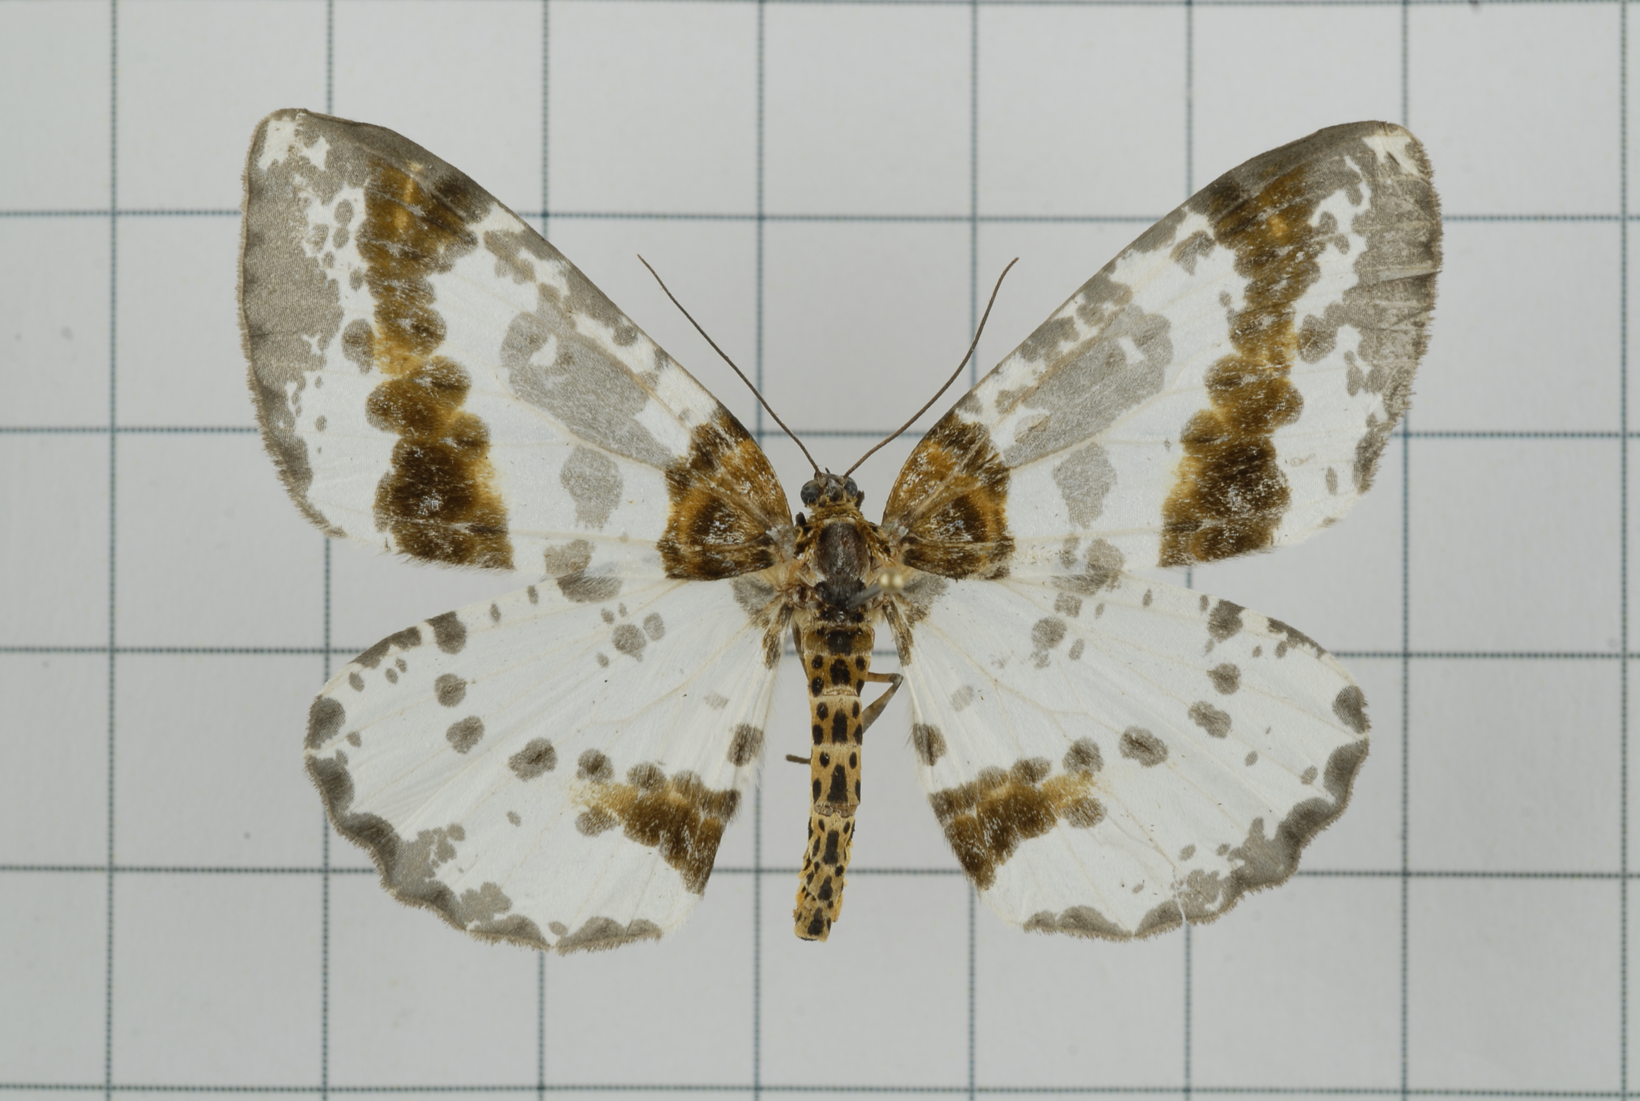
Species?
Abraxas taiwanensis
